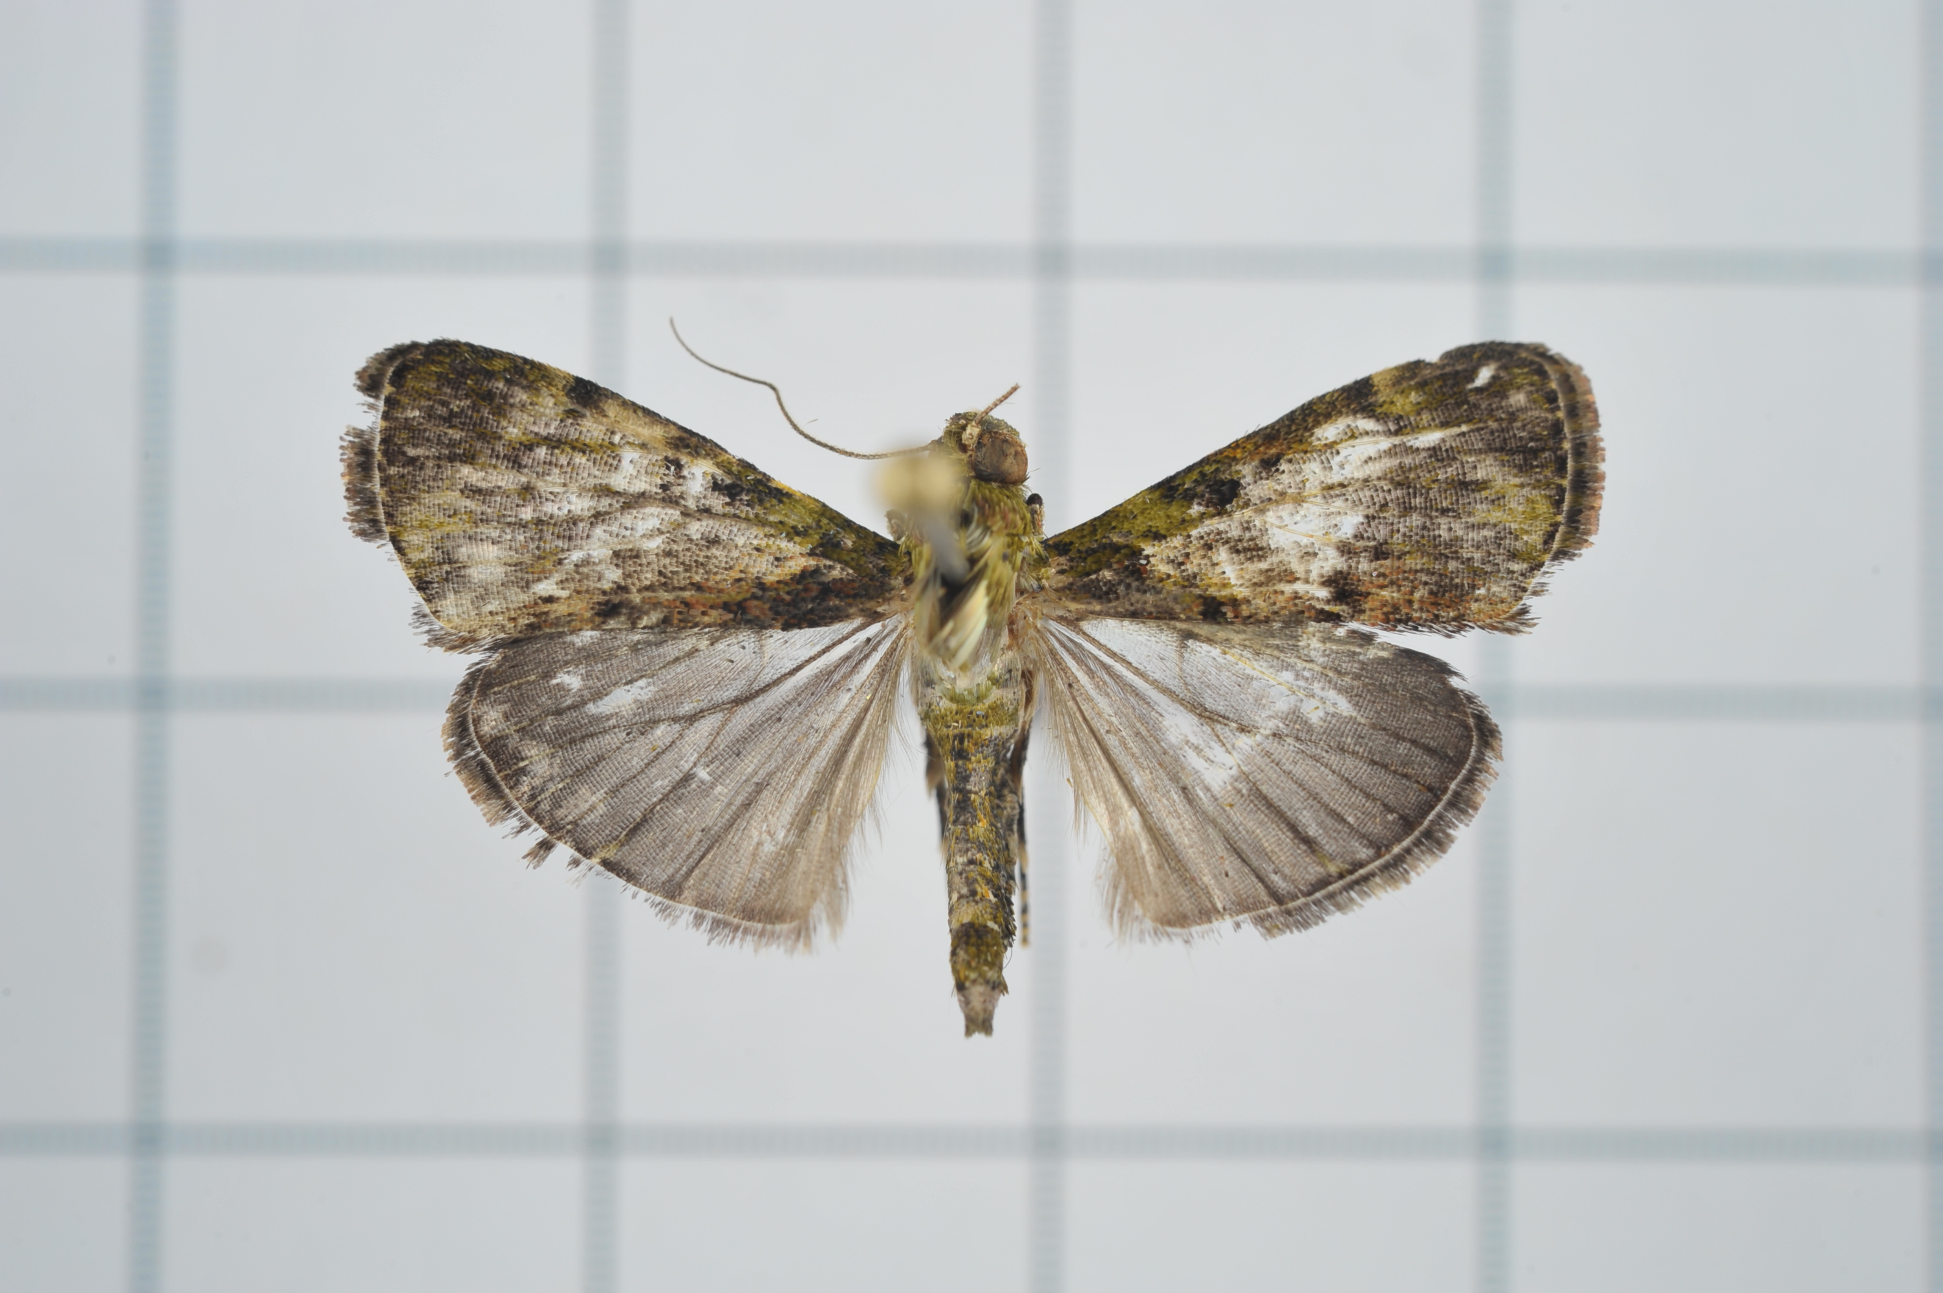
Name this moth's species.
Lamida obscura
